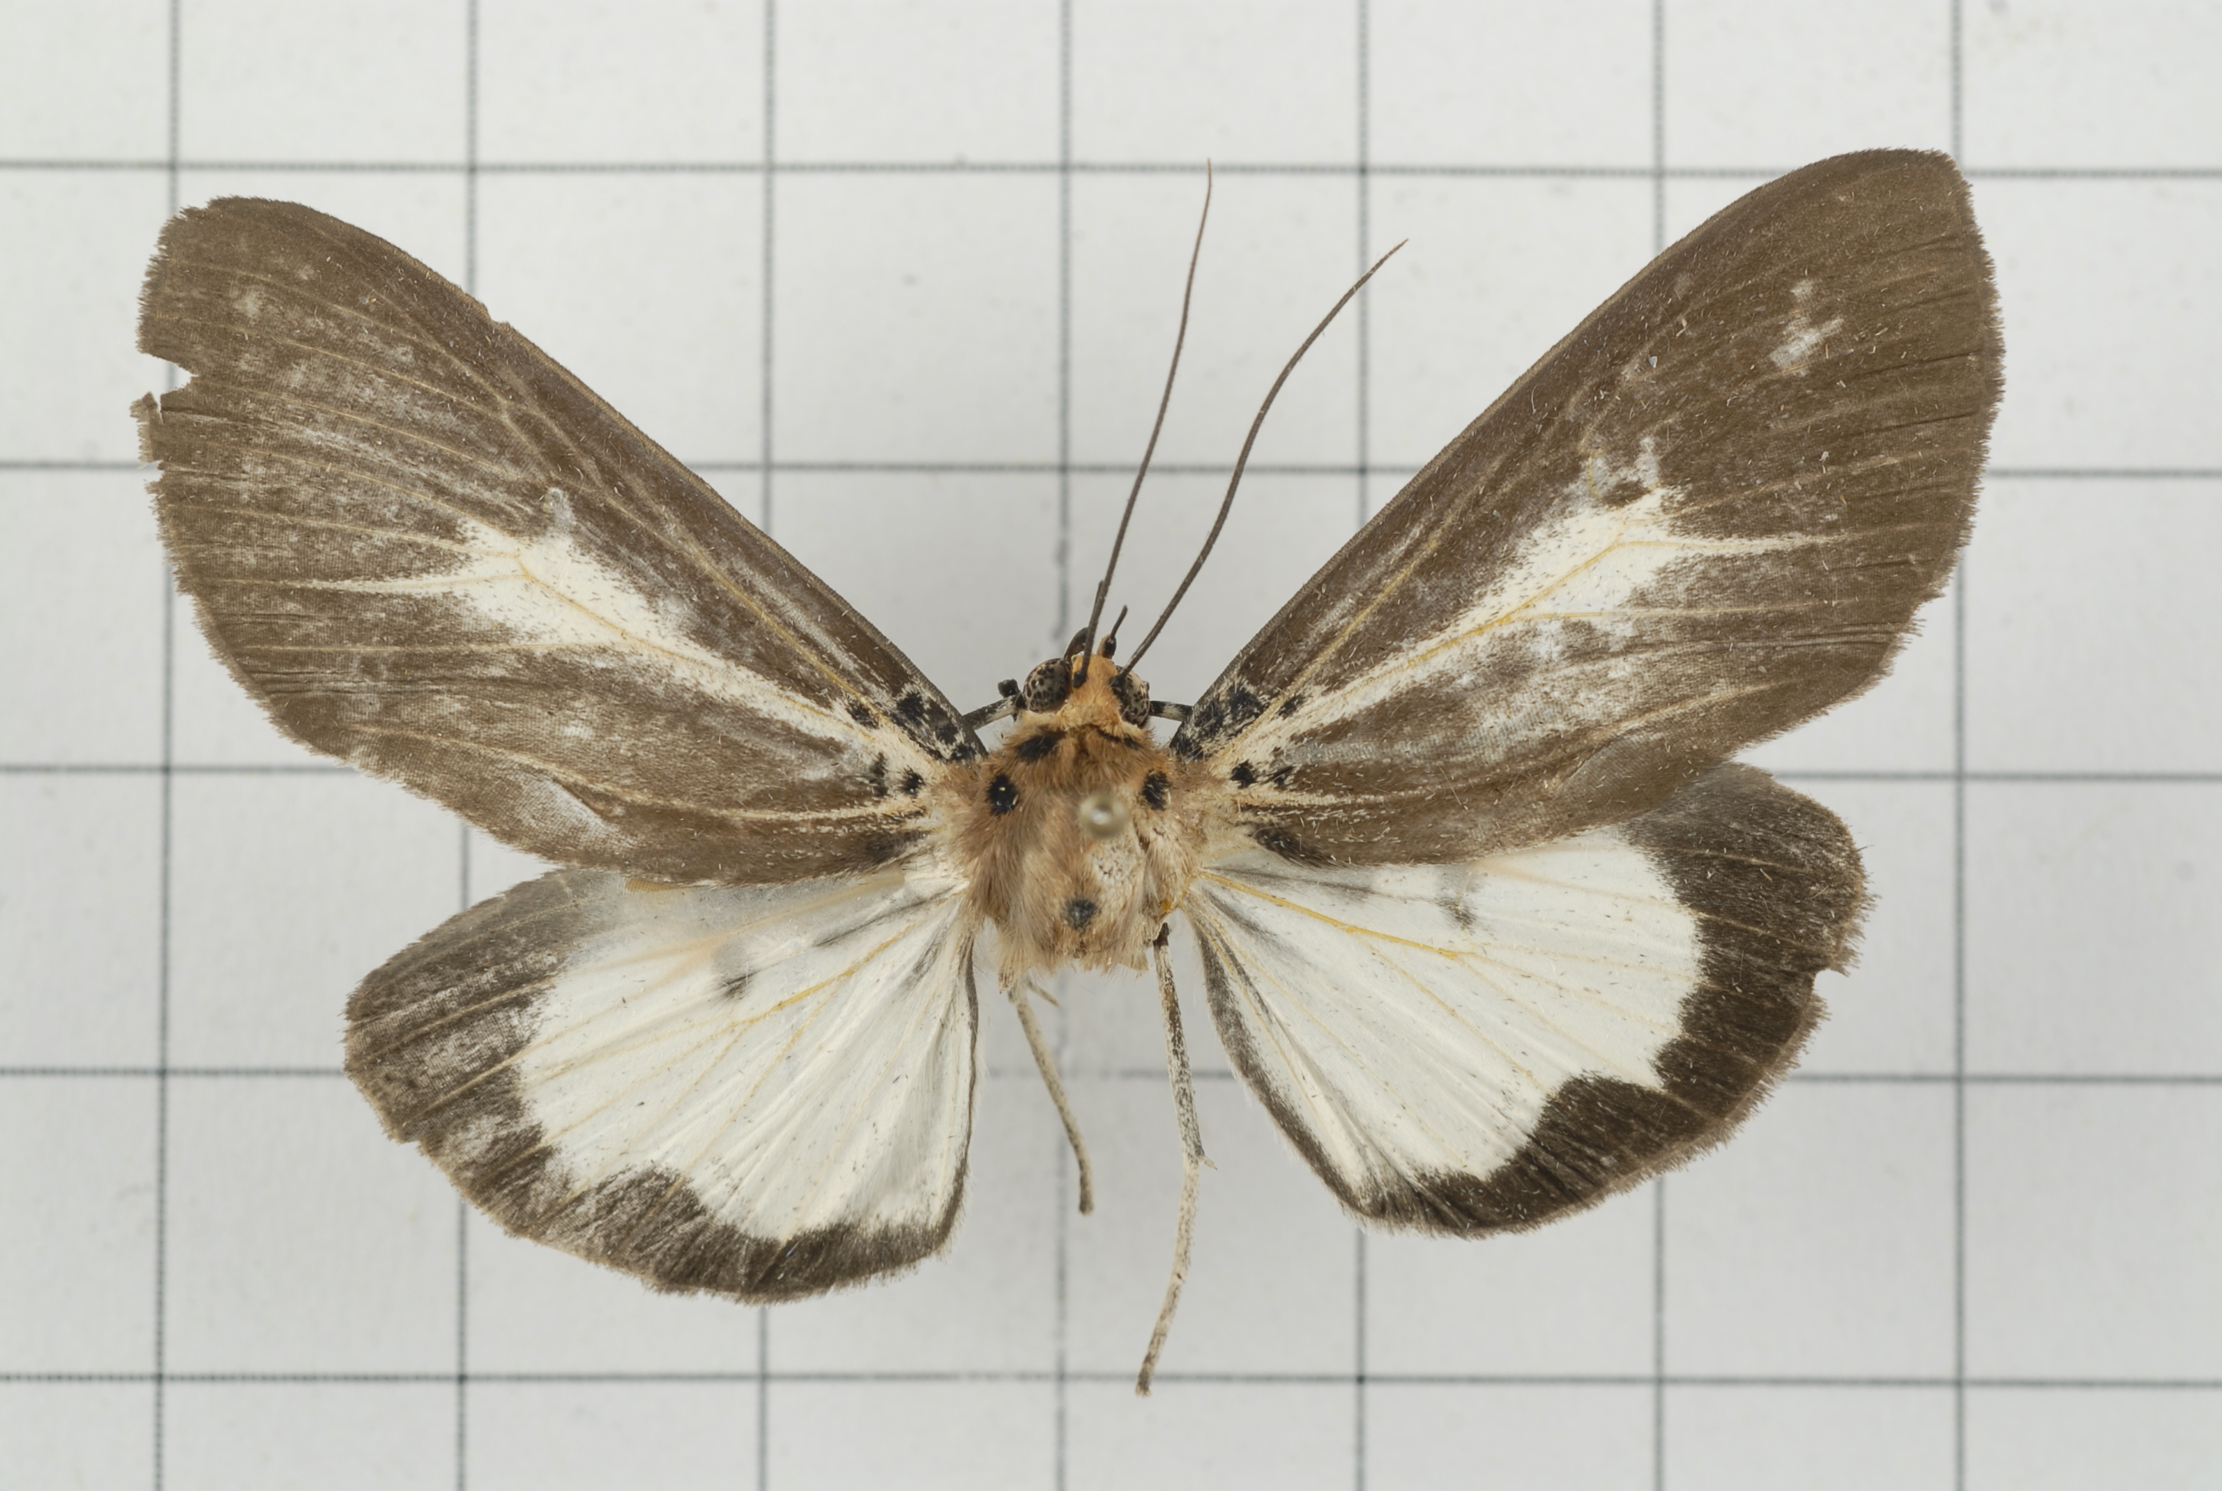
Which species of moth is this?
Asota heliconia zebrina
